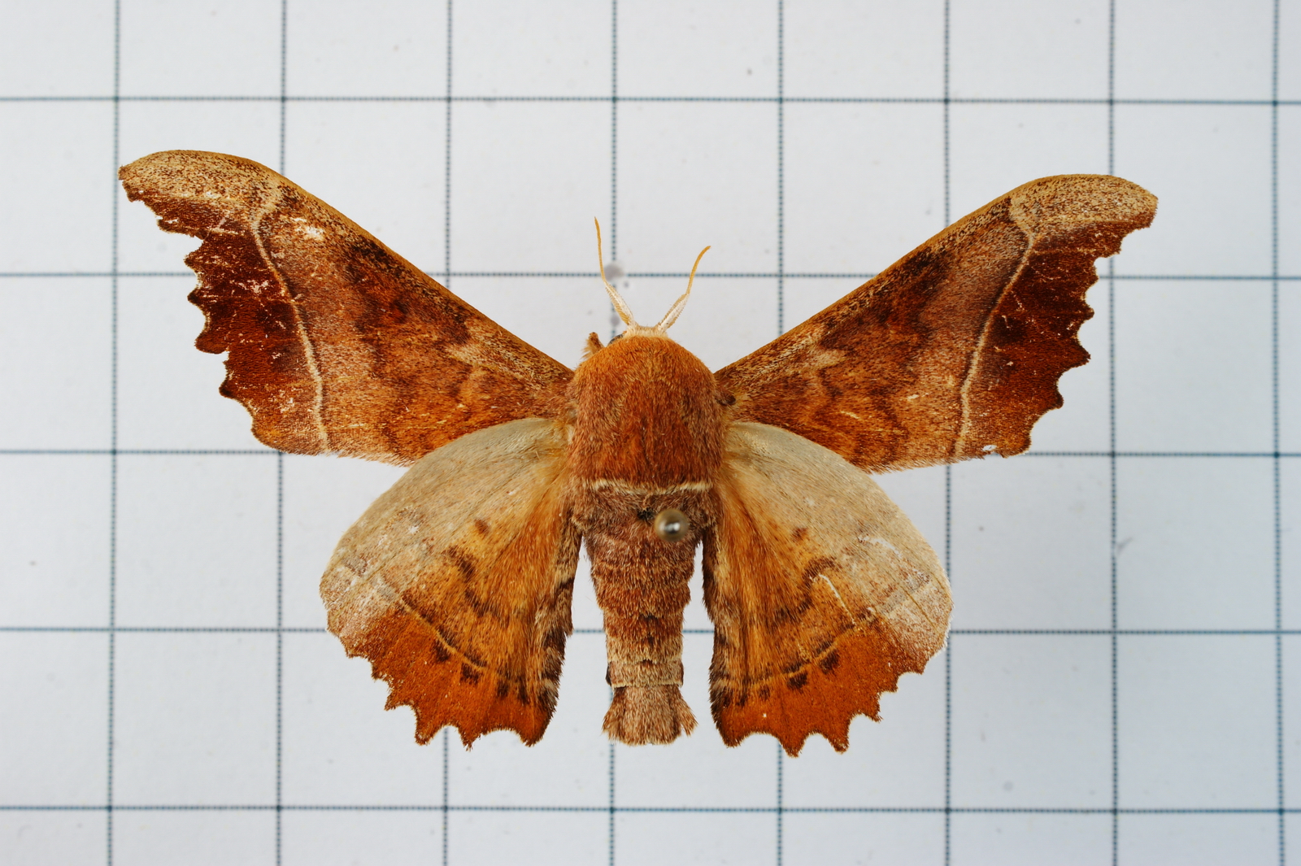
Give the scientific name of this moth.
Oberthueria formosibia
